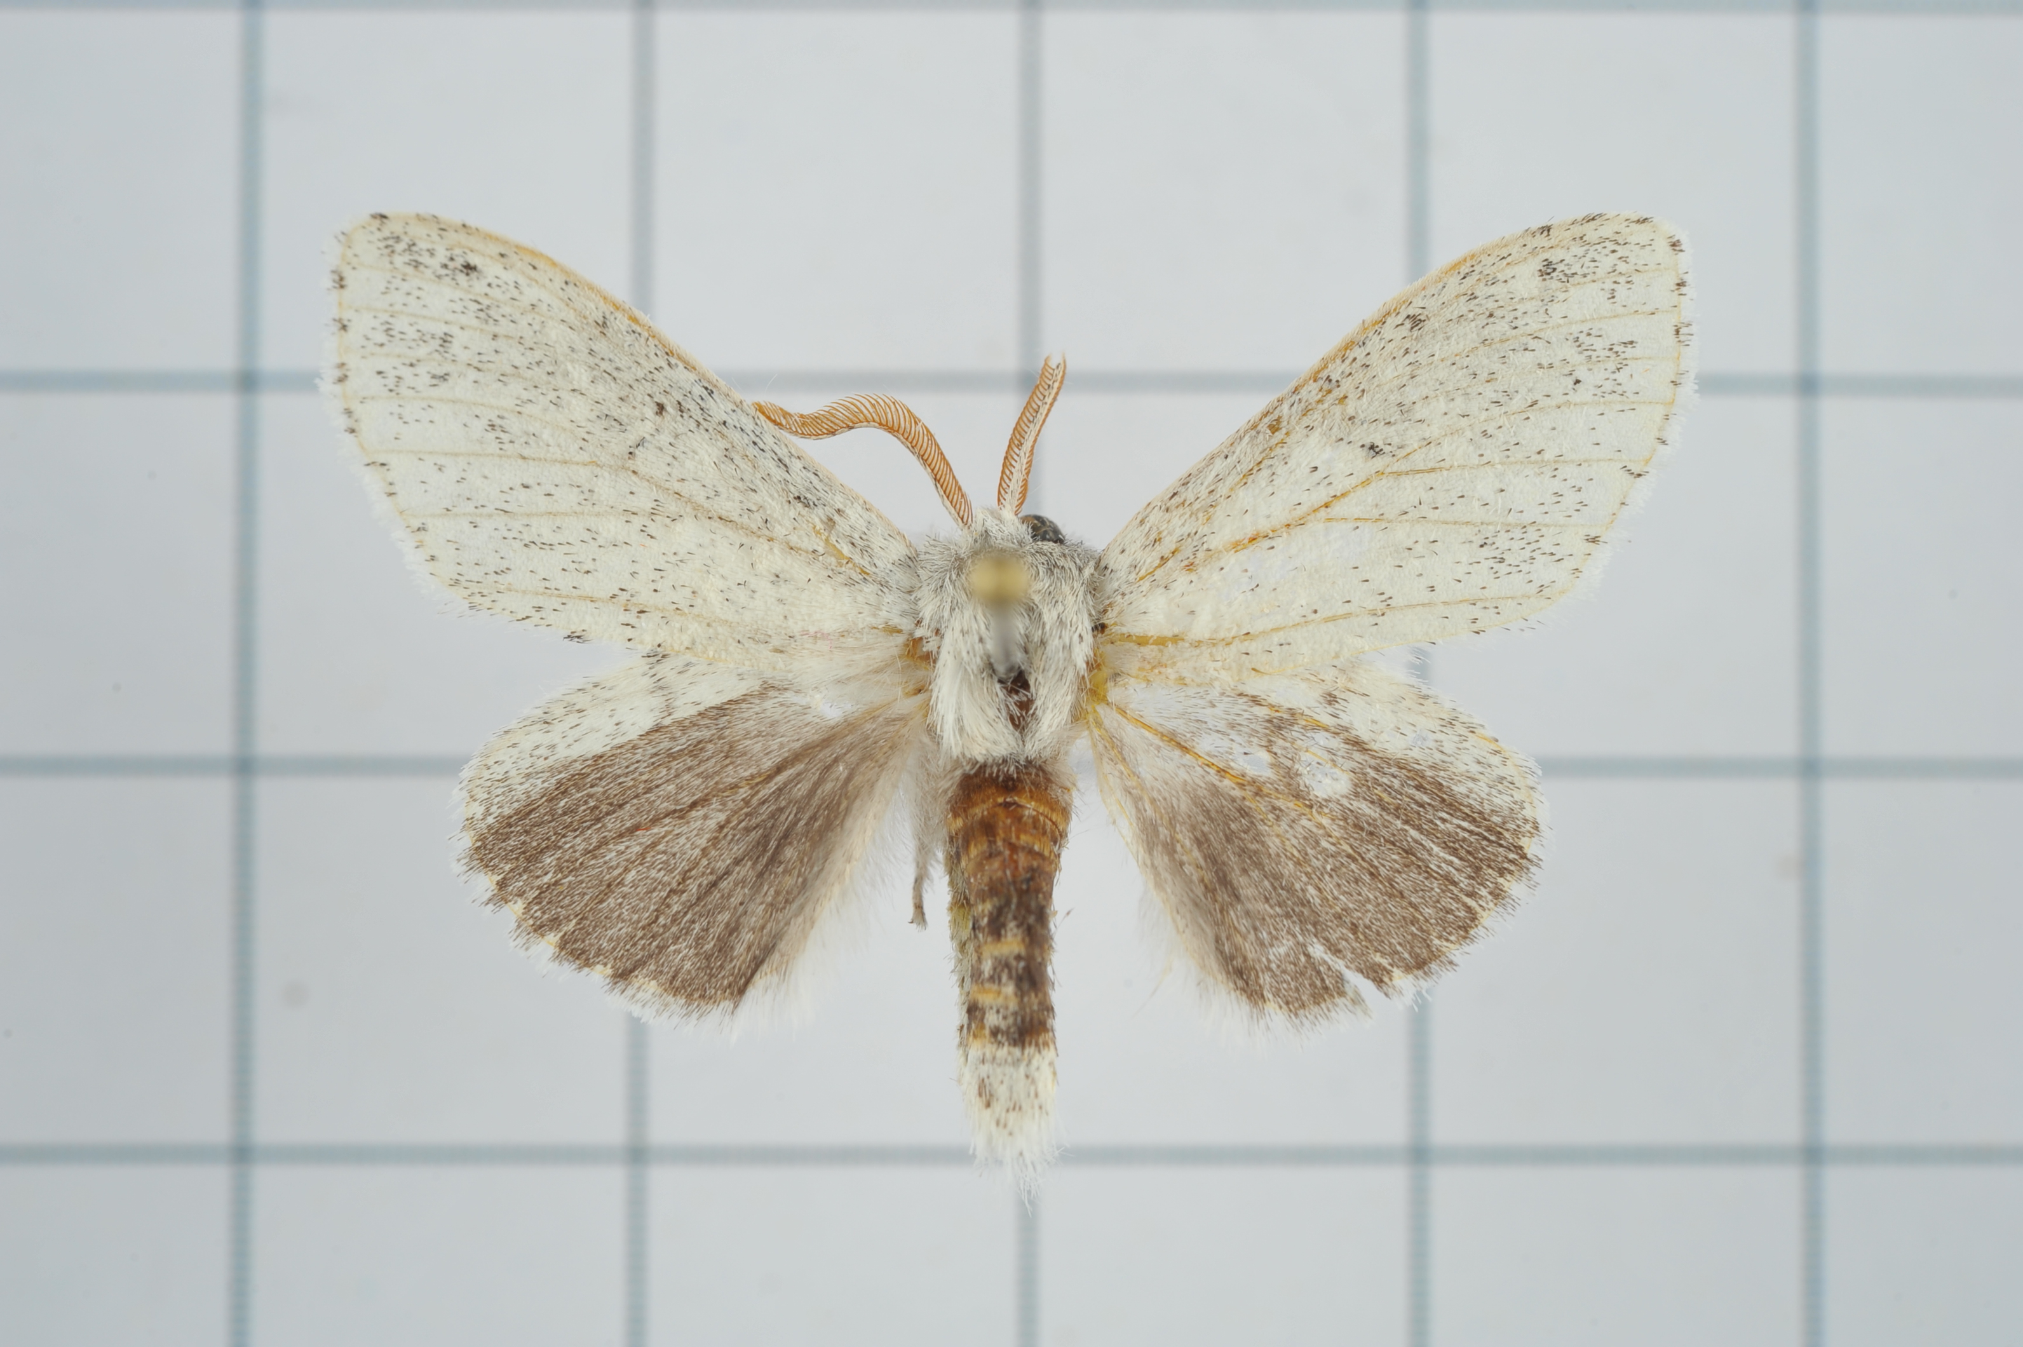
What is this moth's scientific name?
Cnethodonta grisescens baibarana
